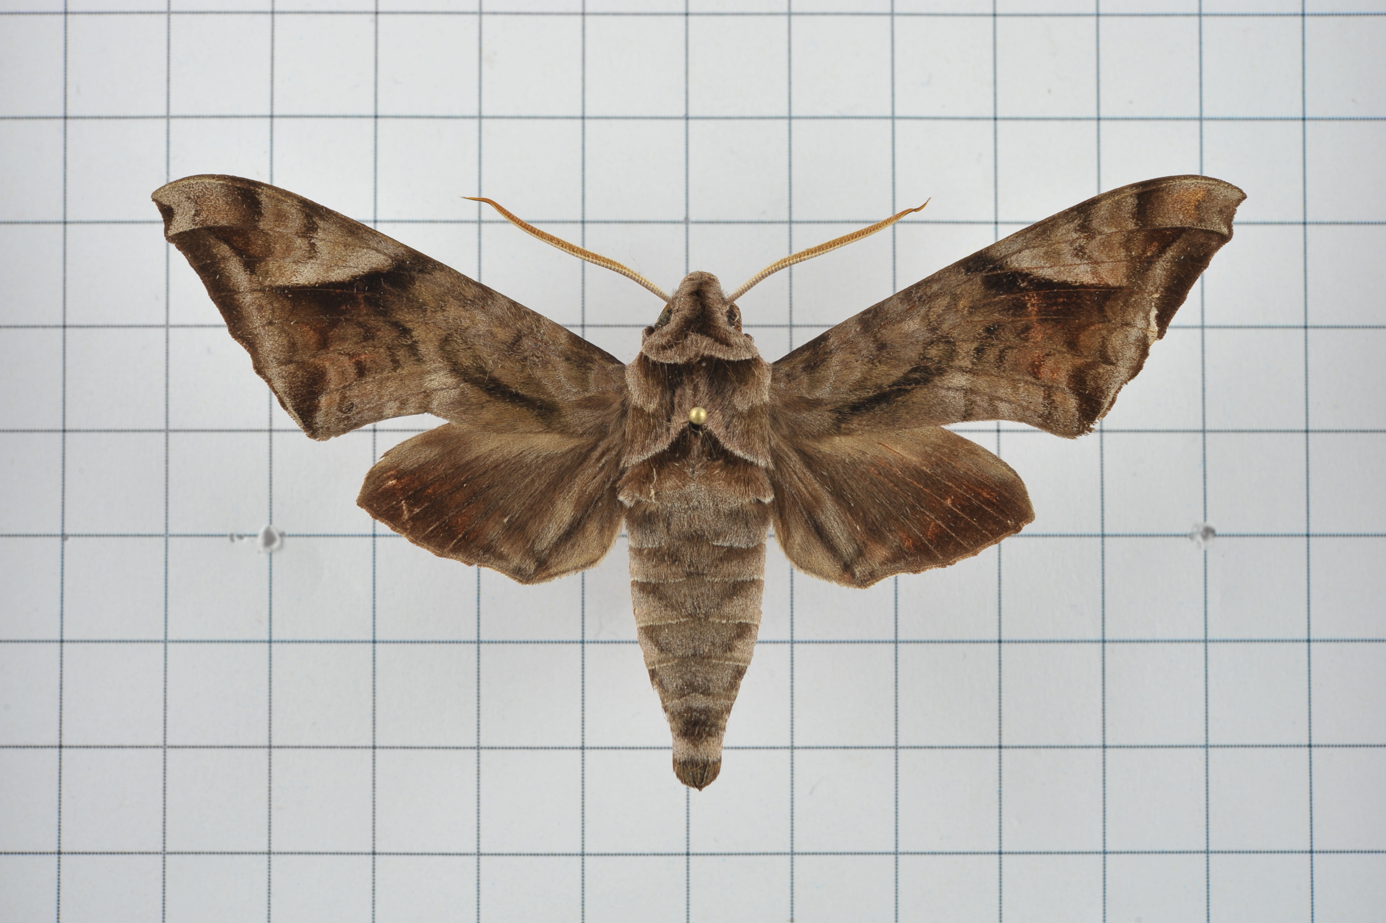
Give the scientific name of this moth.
Acosmeryx naga metanaga
